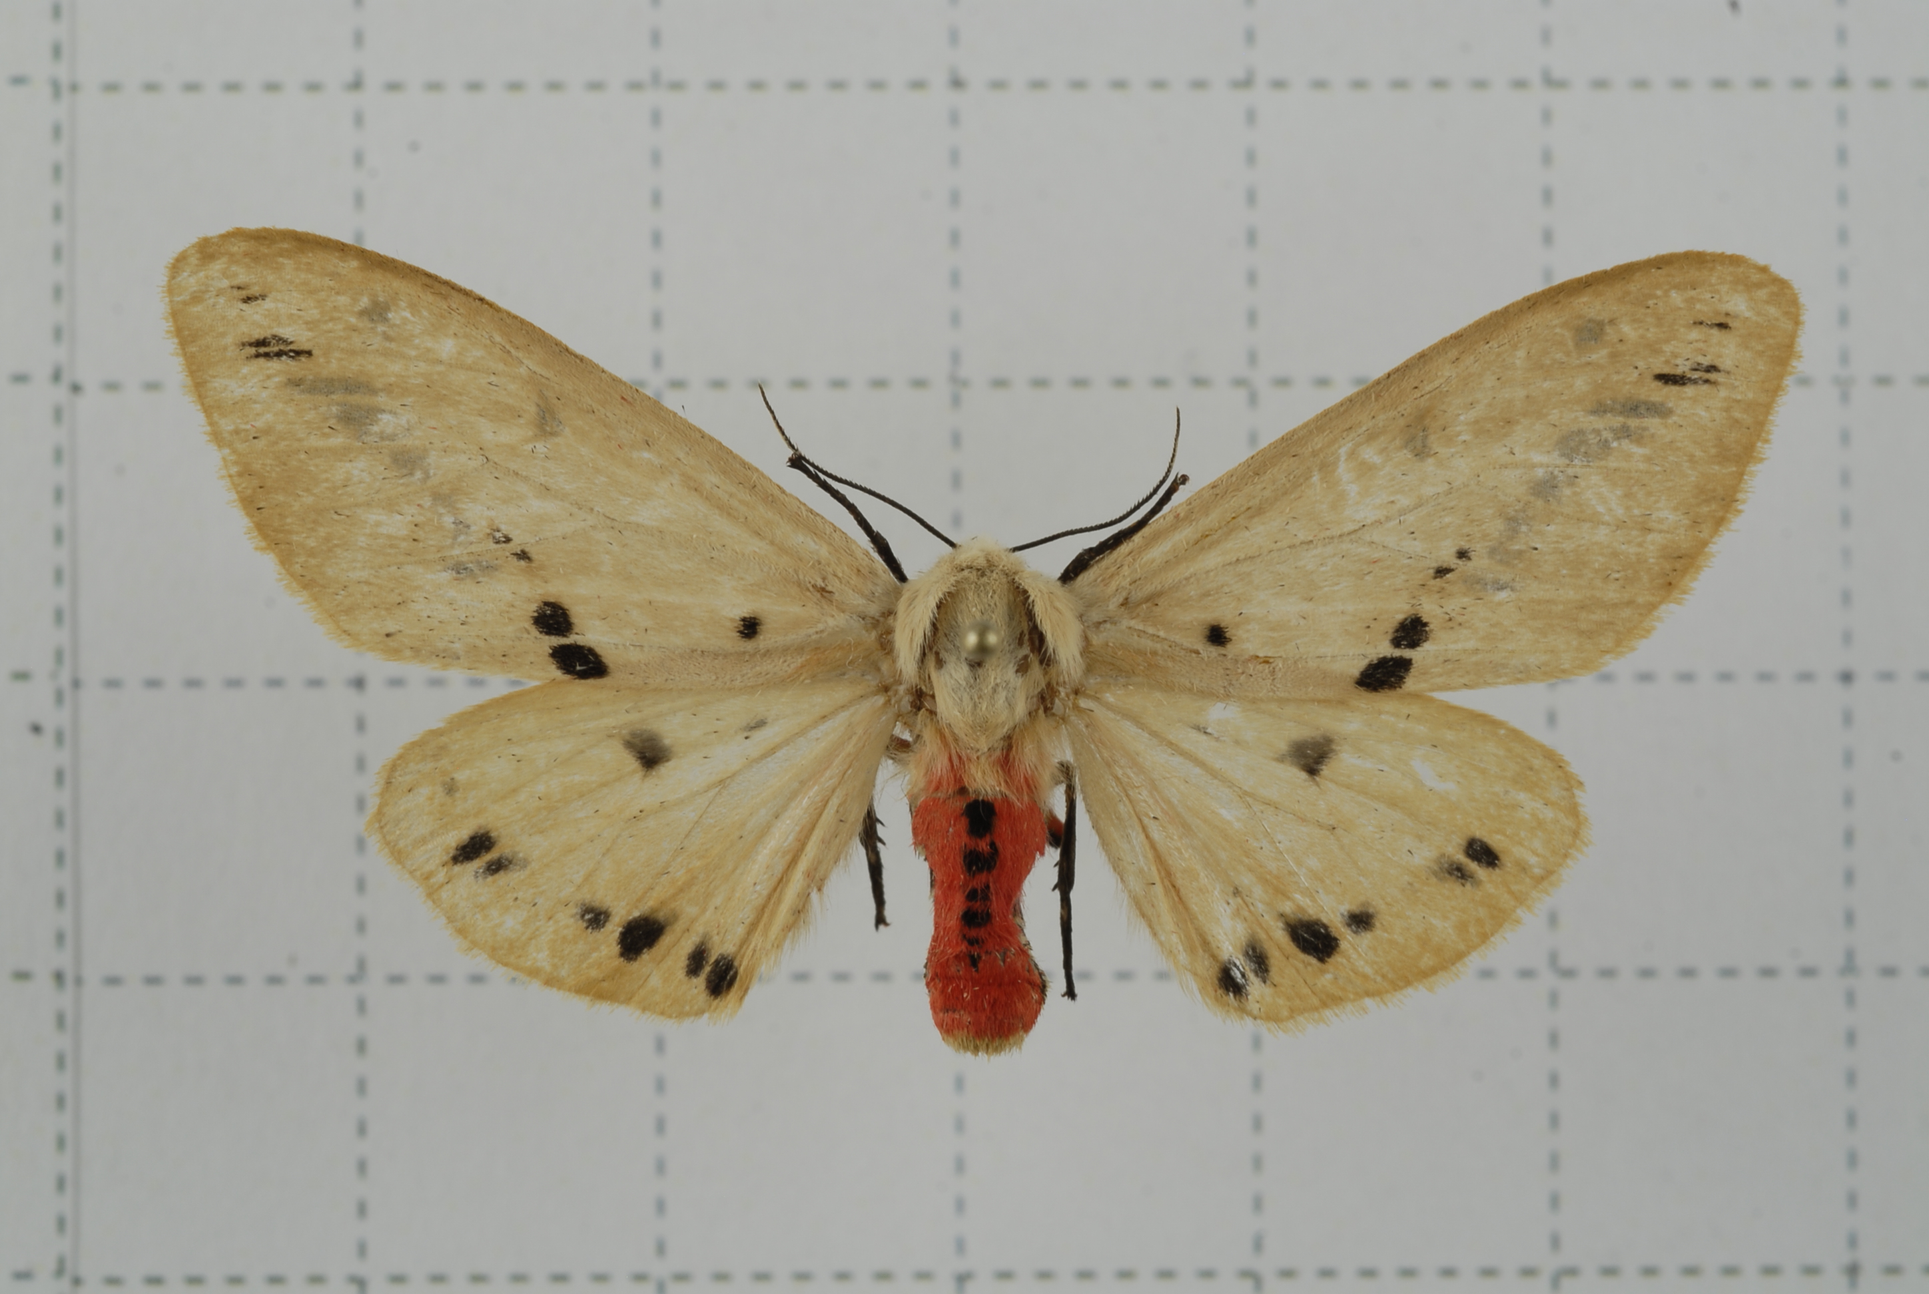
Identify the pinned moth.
Spilarctia nydia werneri
